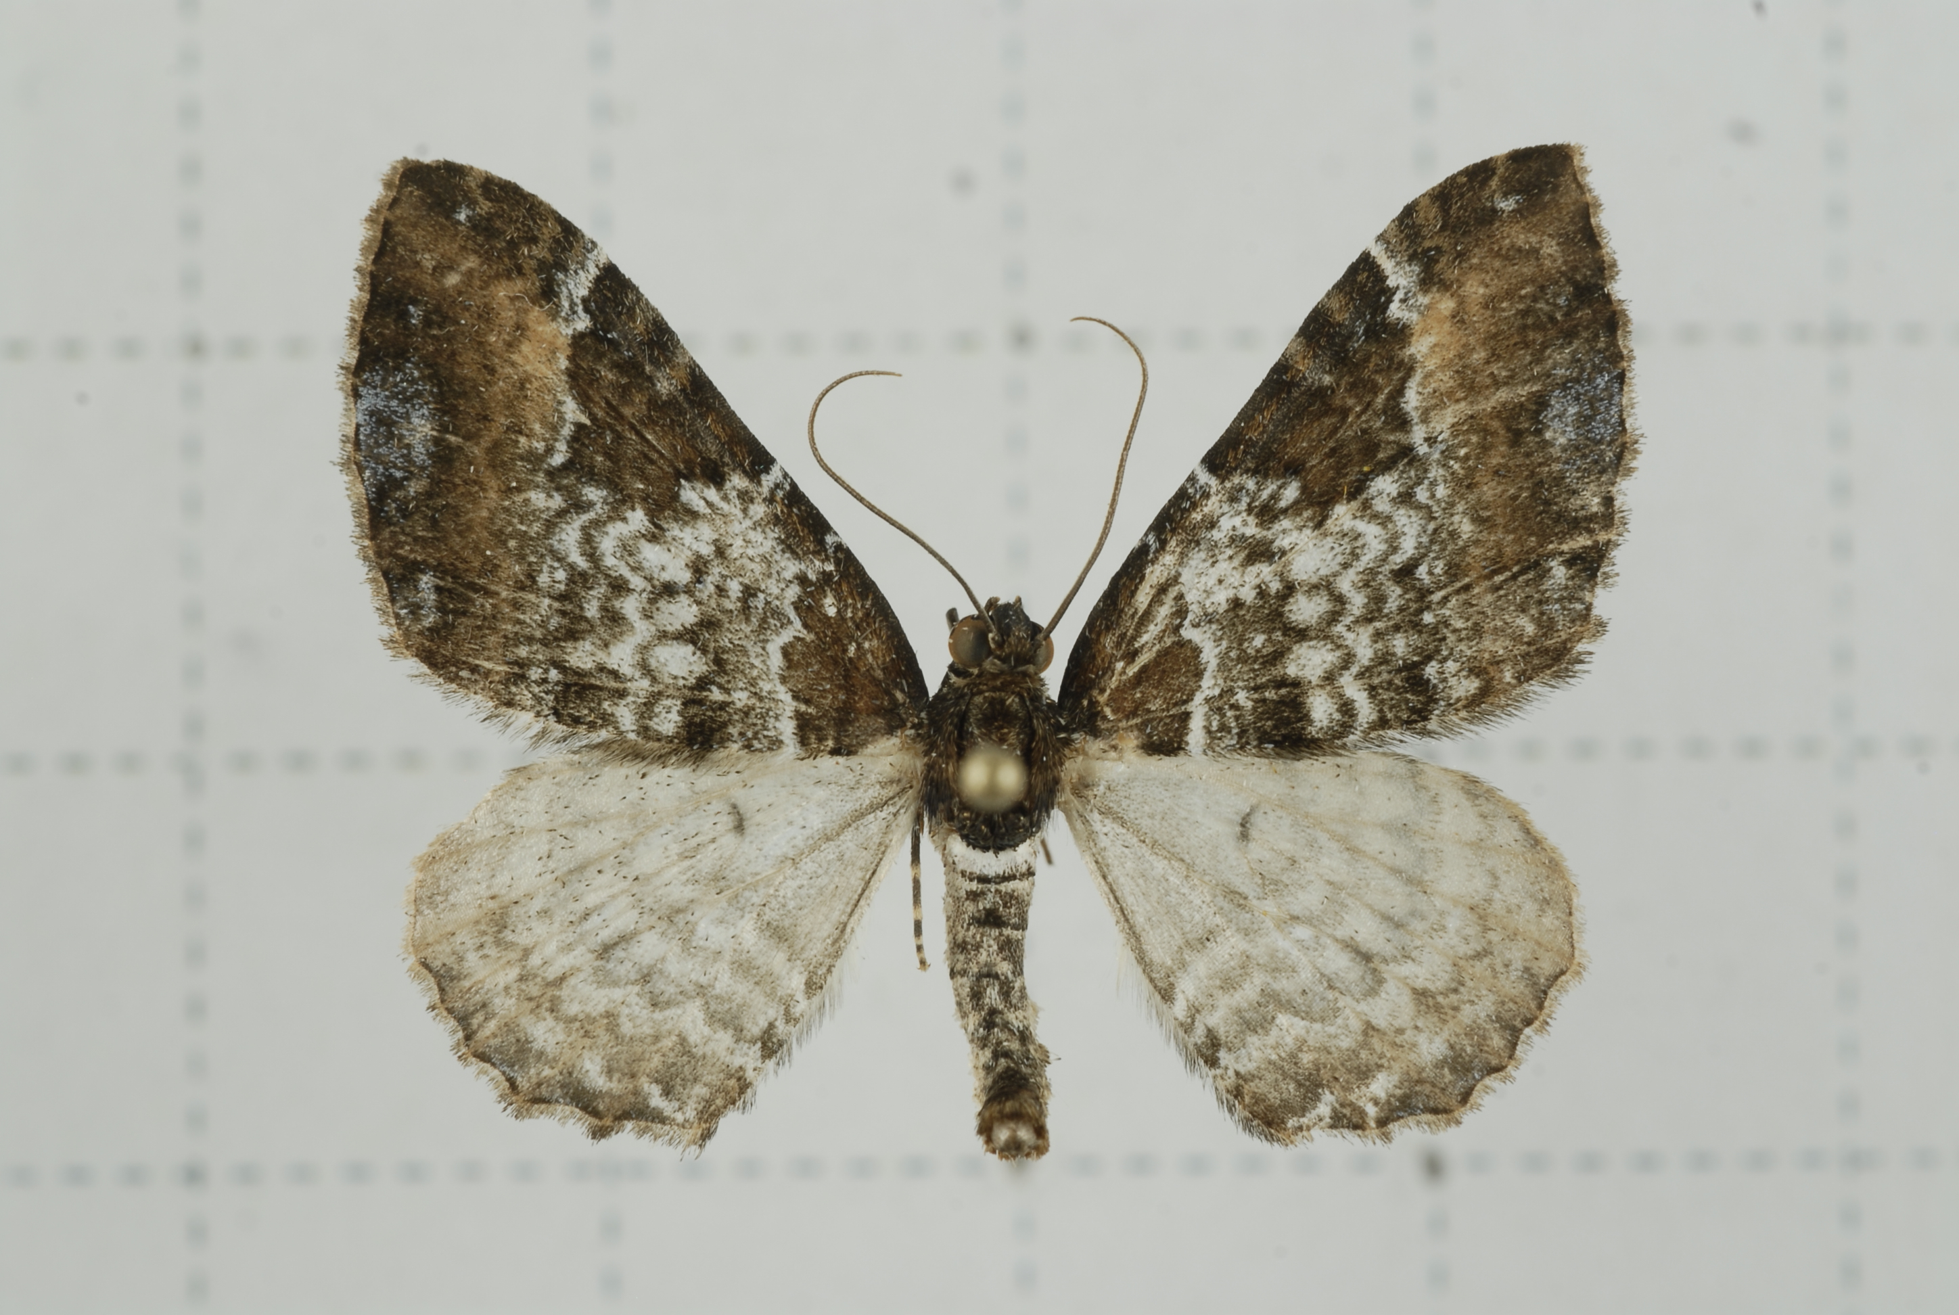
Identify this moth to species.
Melanthia catenaria mesozona
